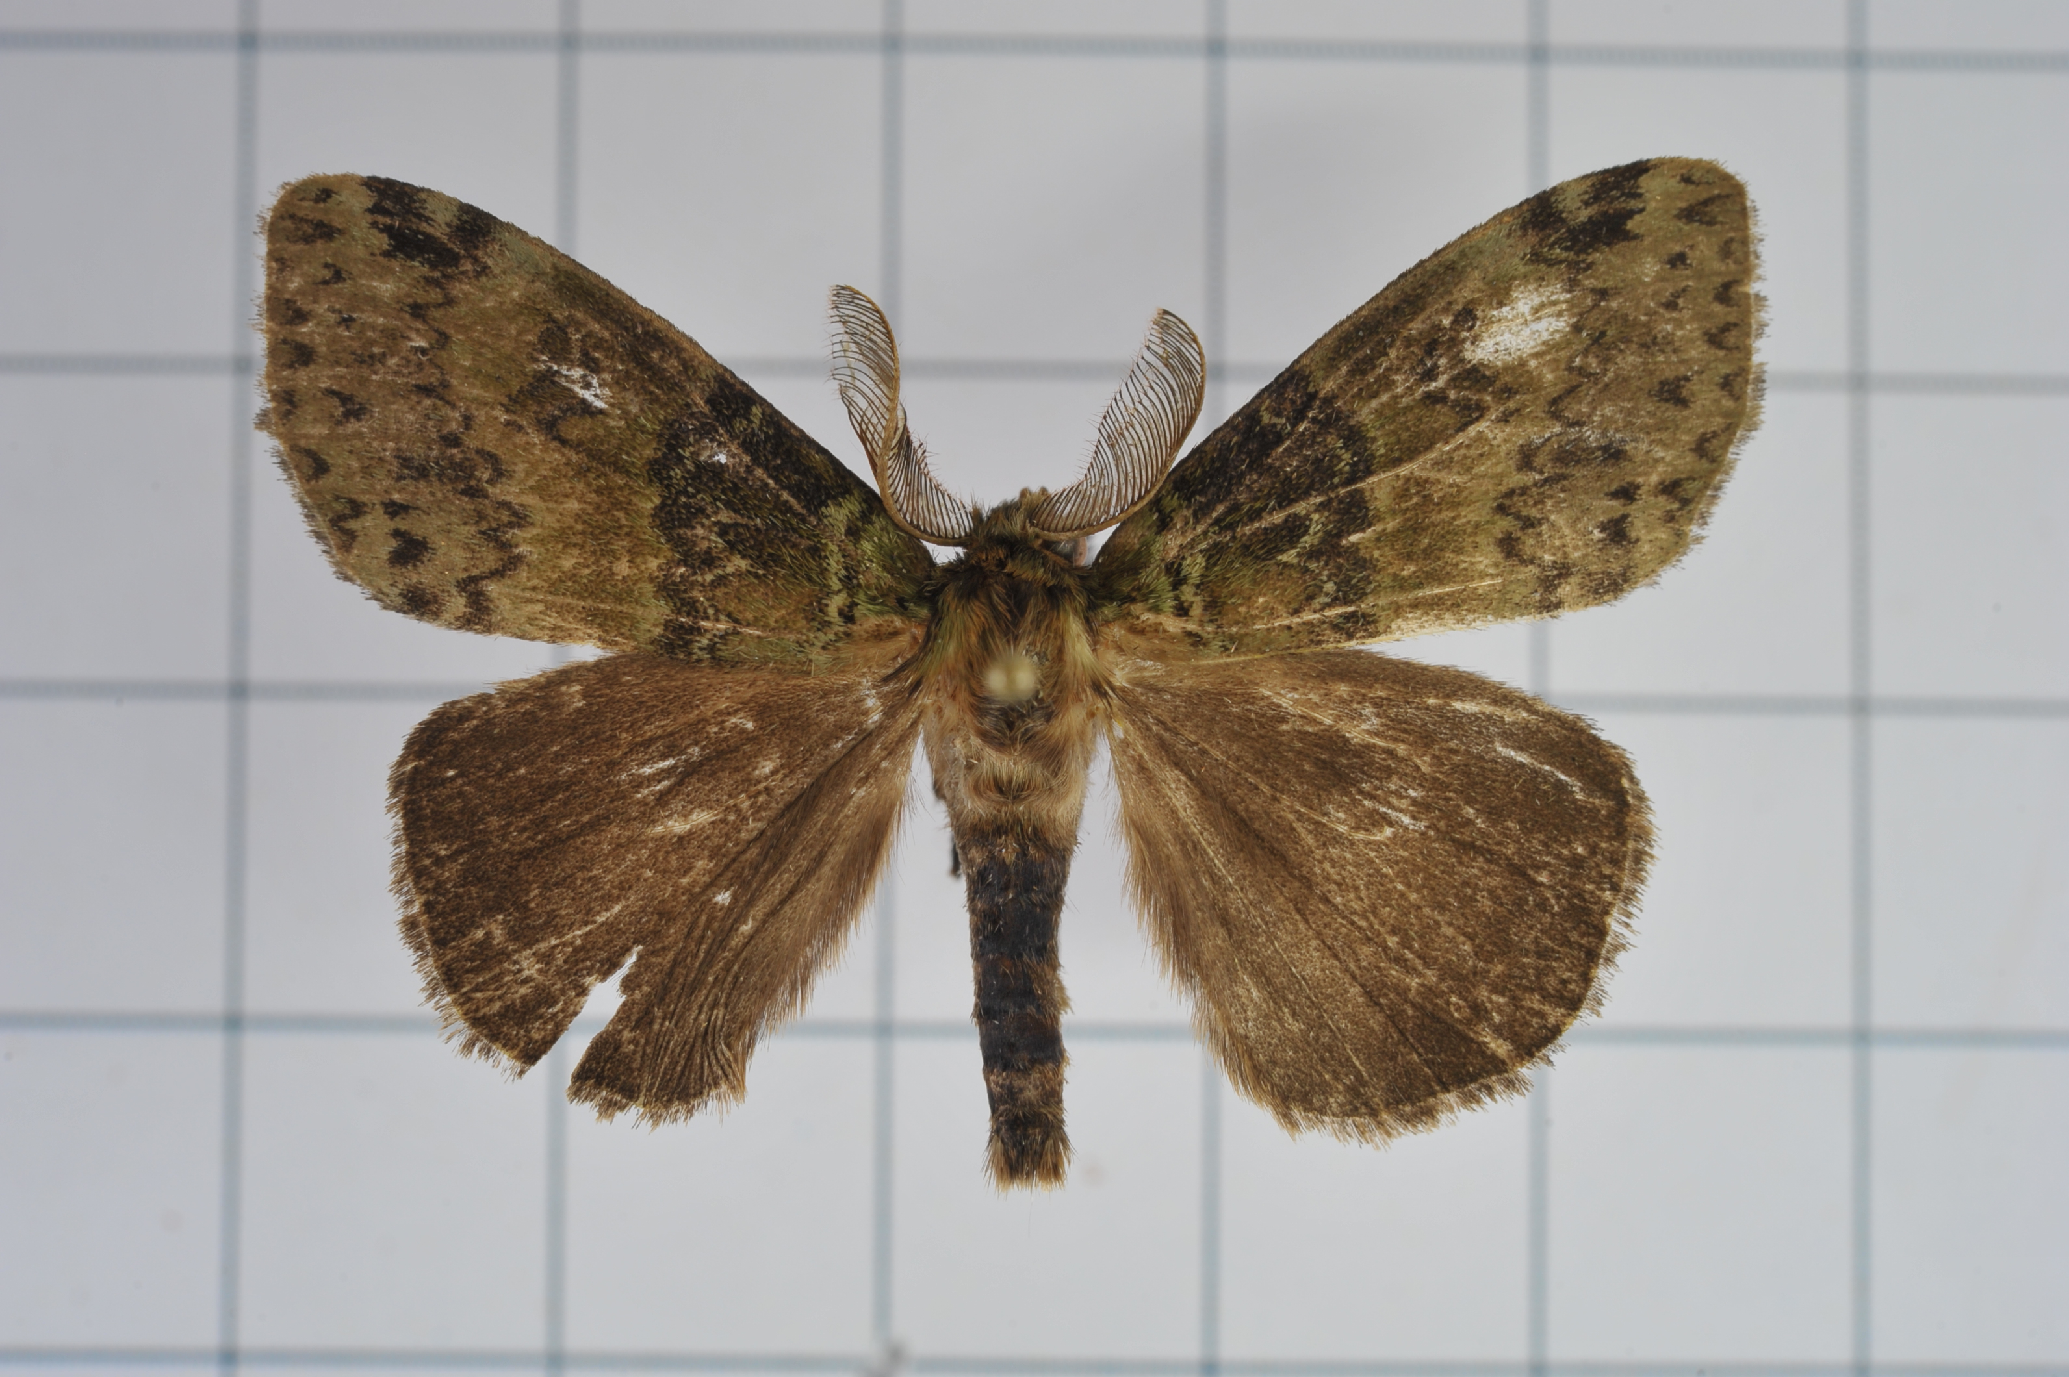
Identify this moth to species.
Ilema olivacea
